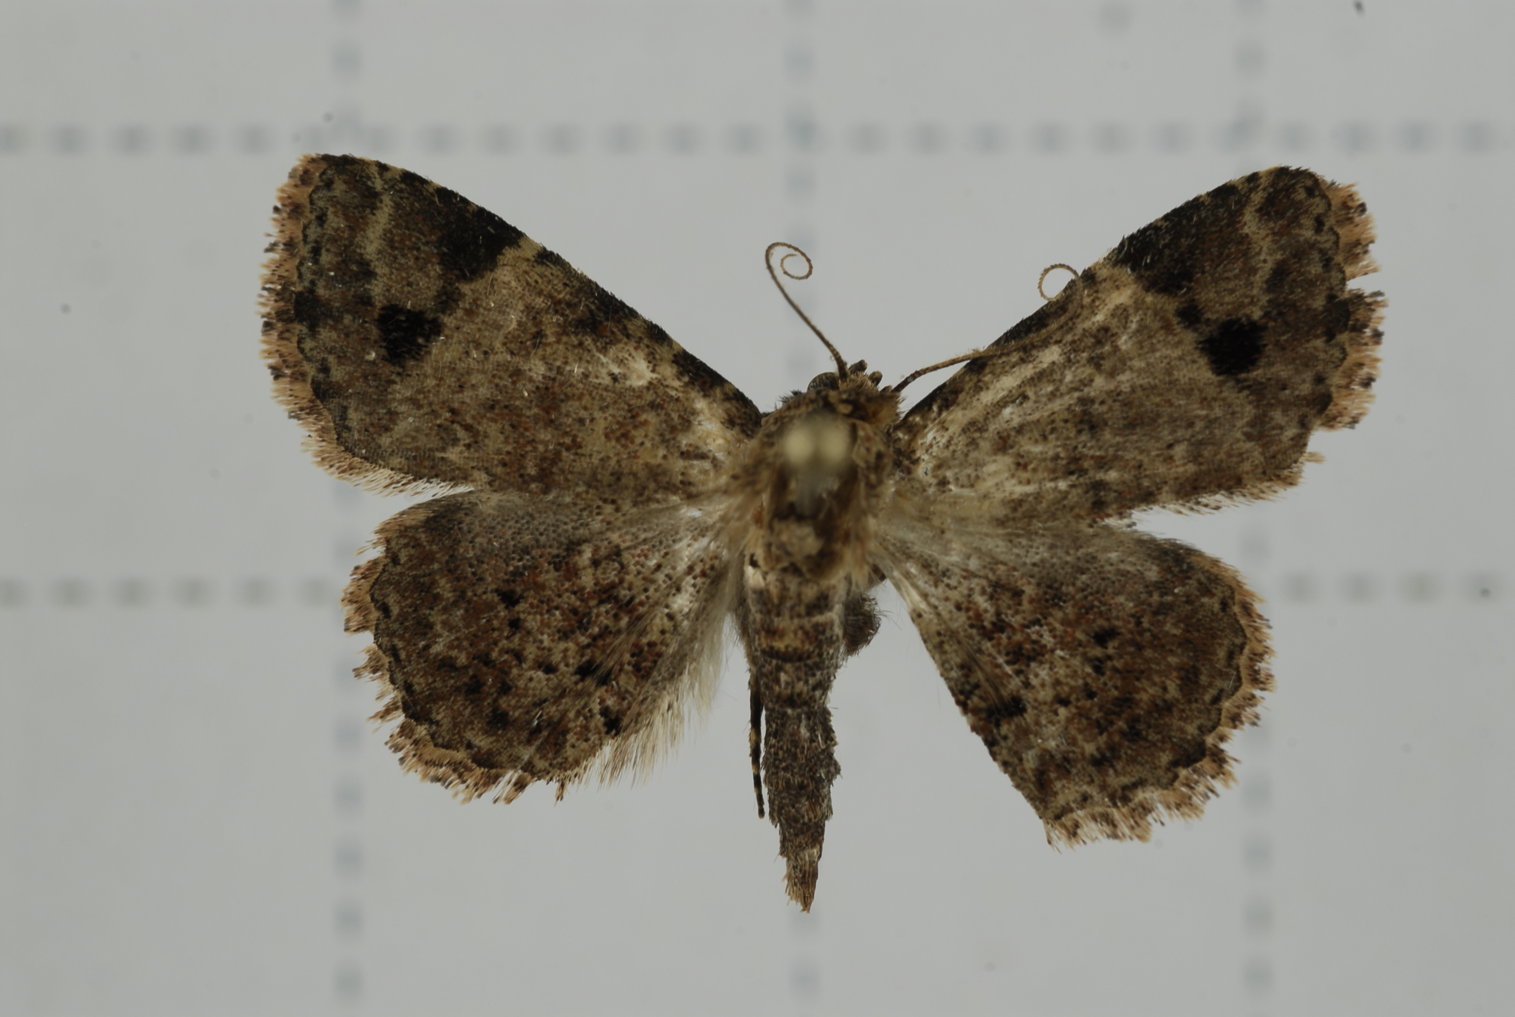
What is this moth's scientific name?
Panilla dispila
